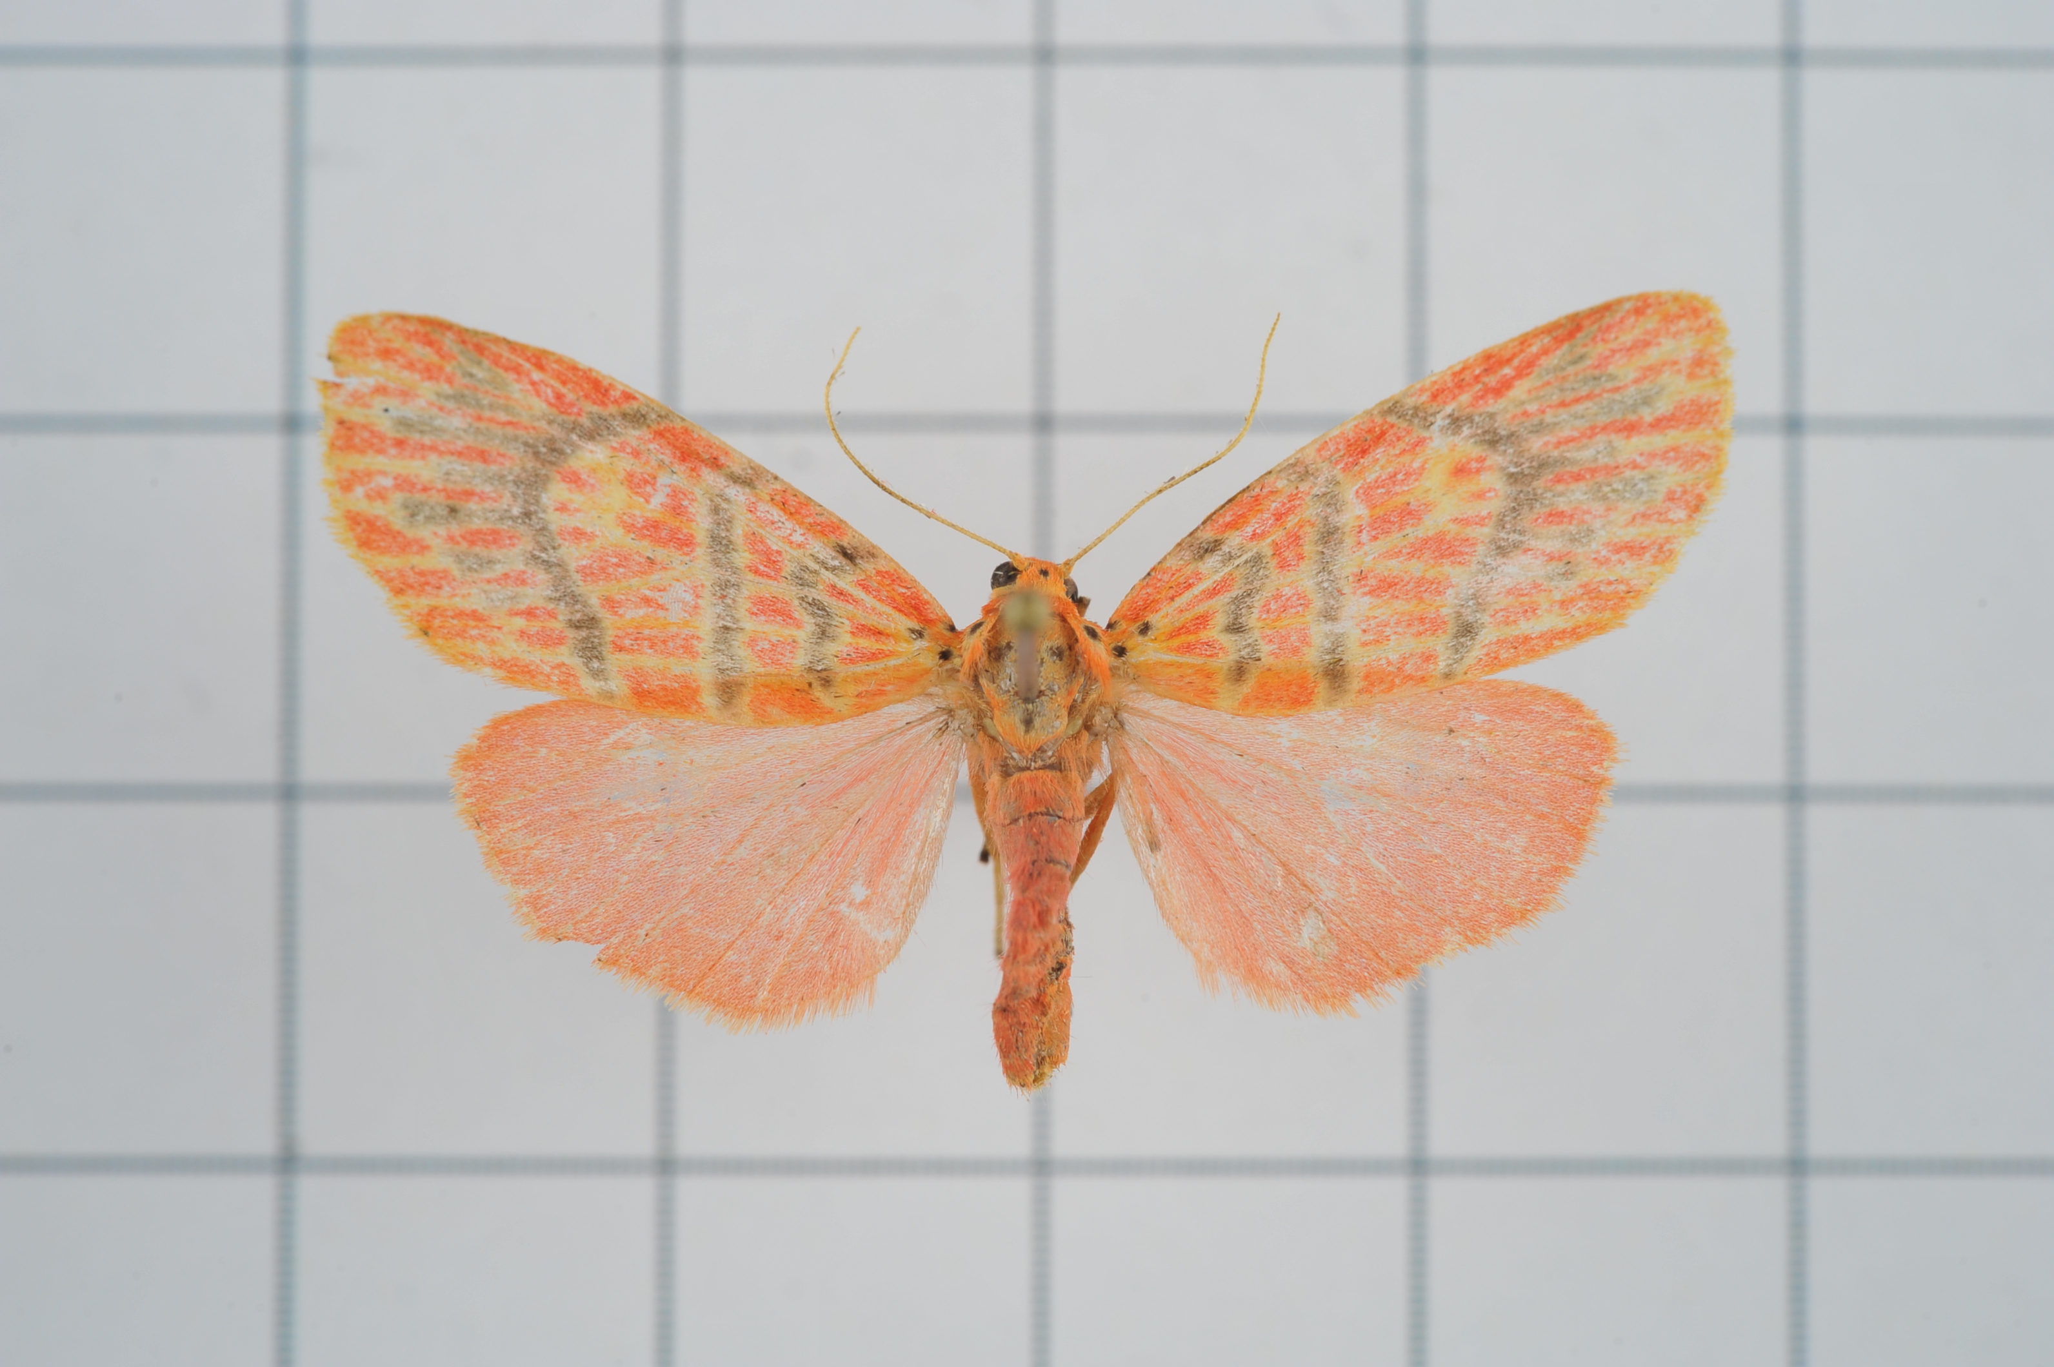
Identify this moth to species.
Barsine sauteri
